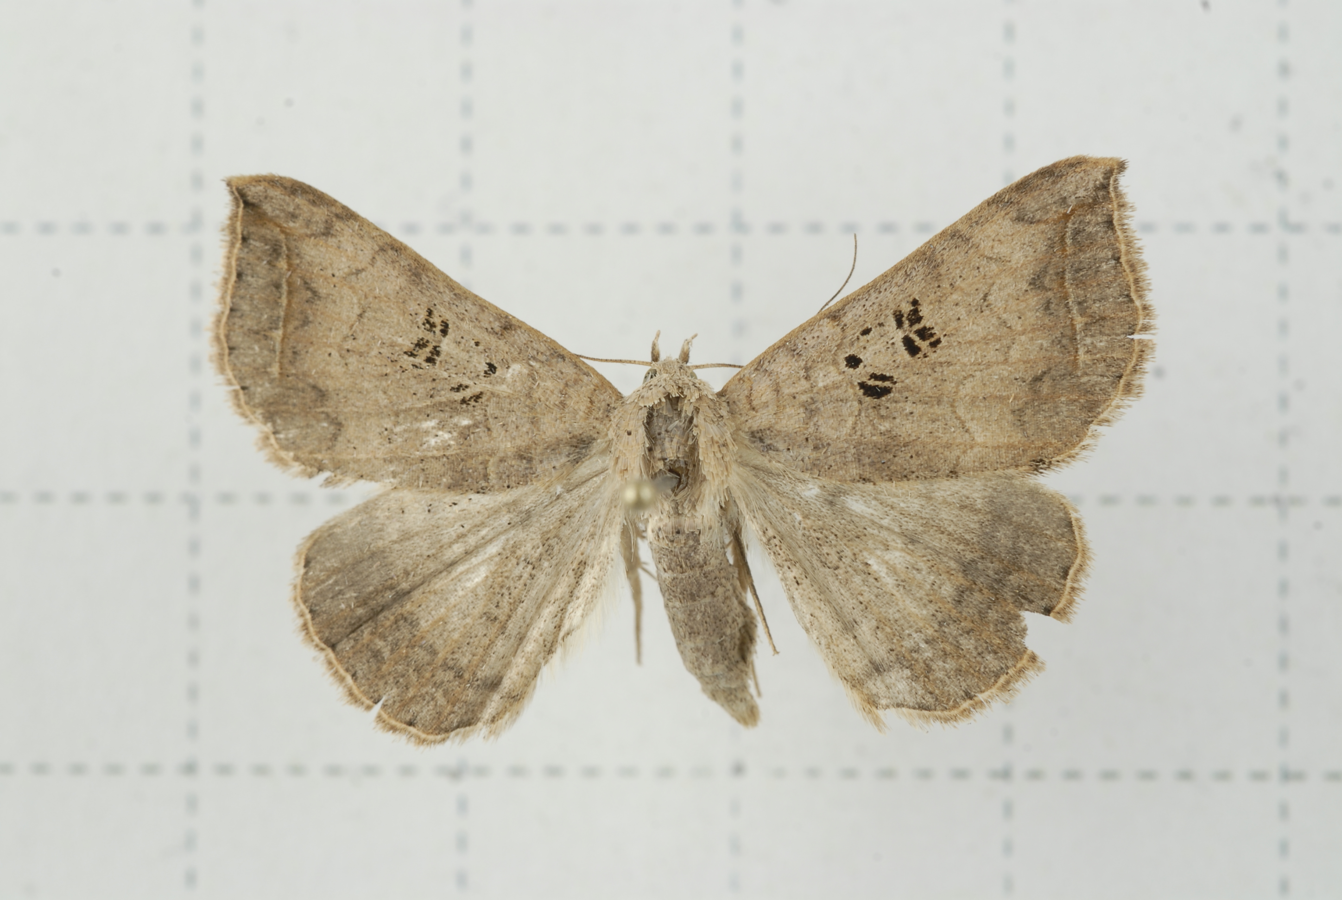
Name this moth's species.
Blasticorhinus rivulosa
